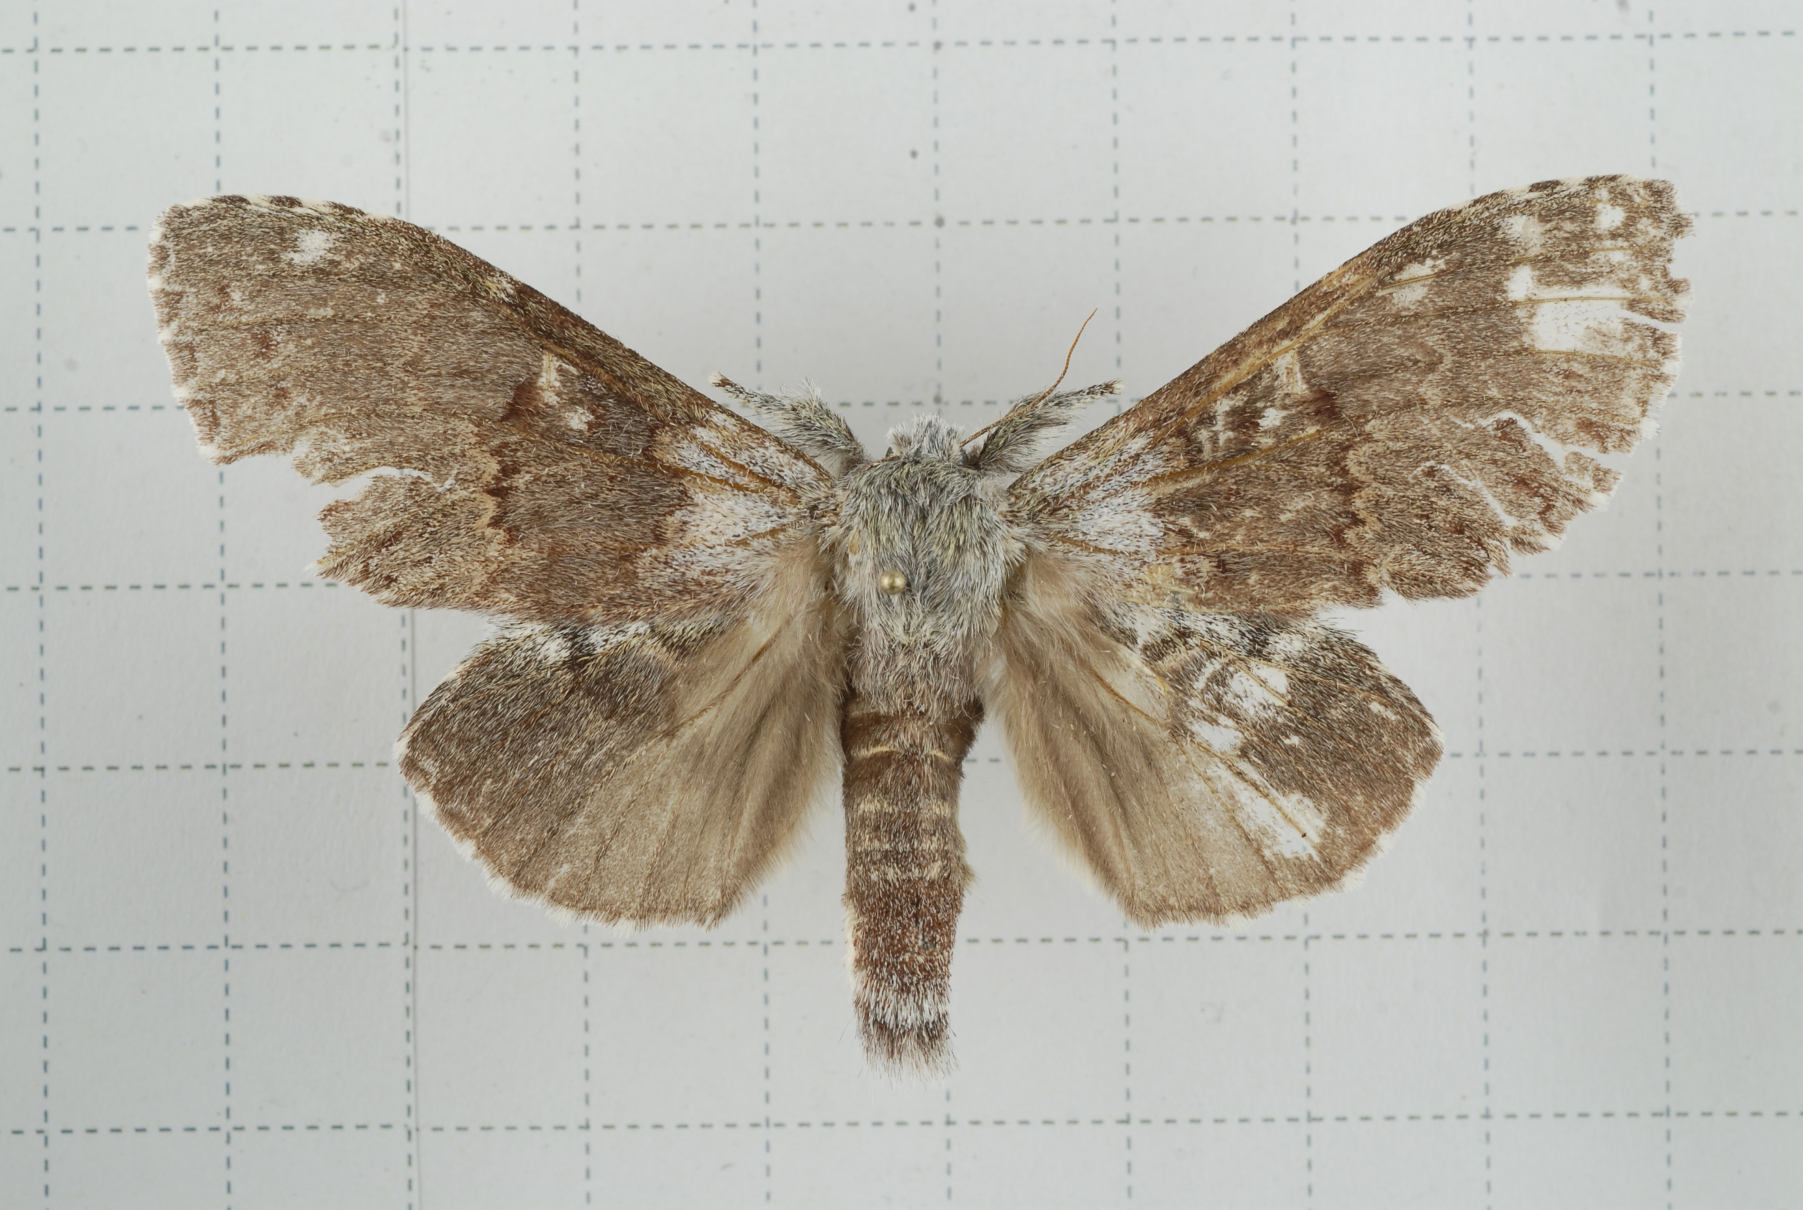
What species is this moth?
Stauropus teikichiana teikichiana
